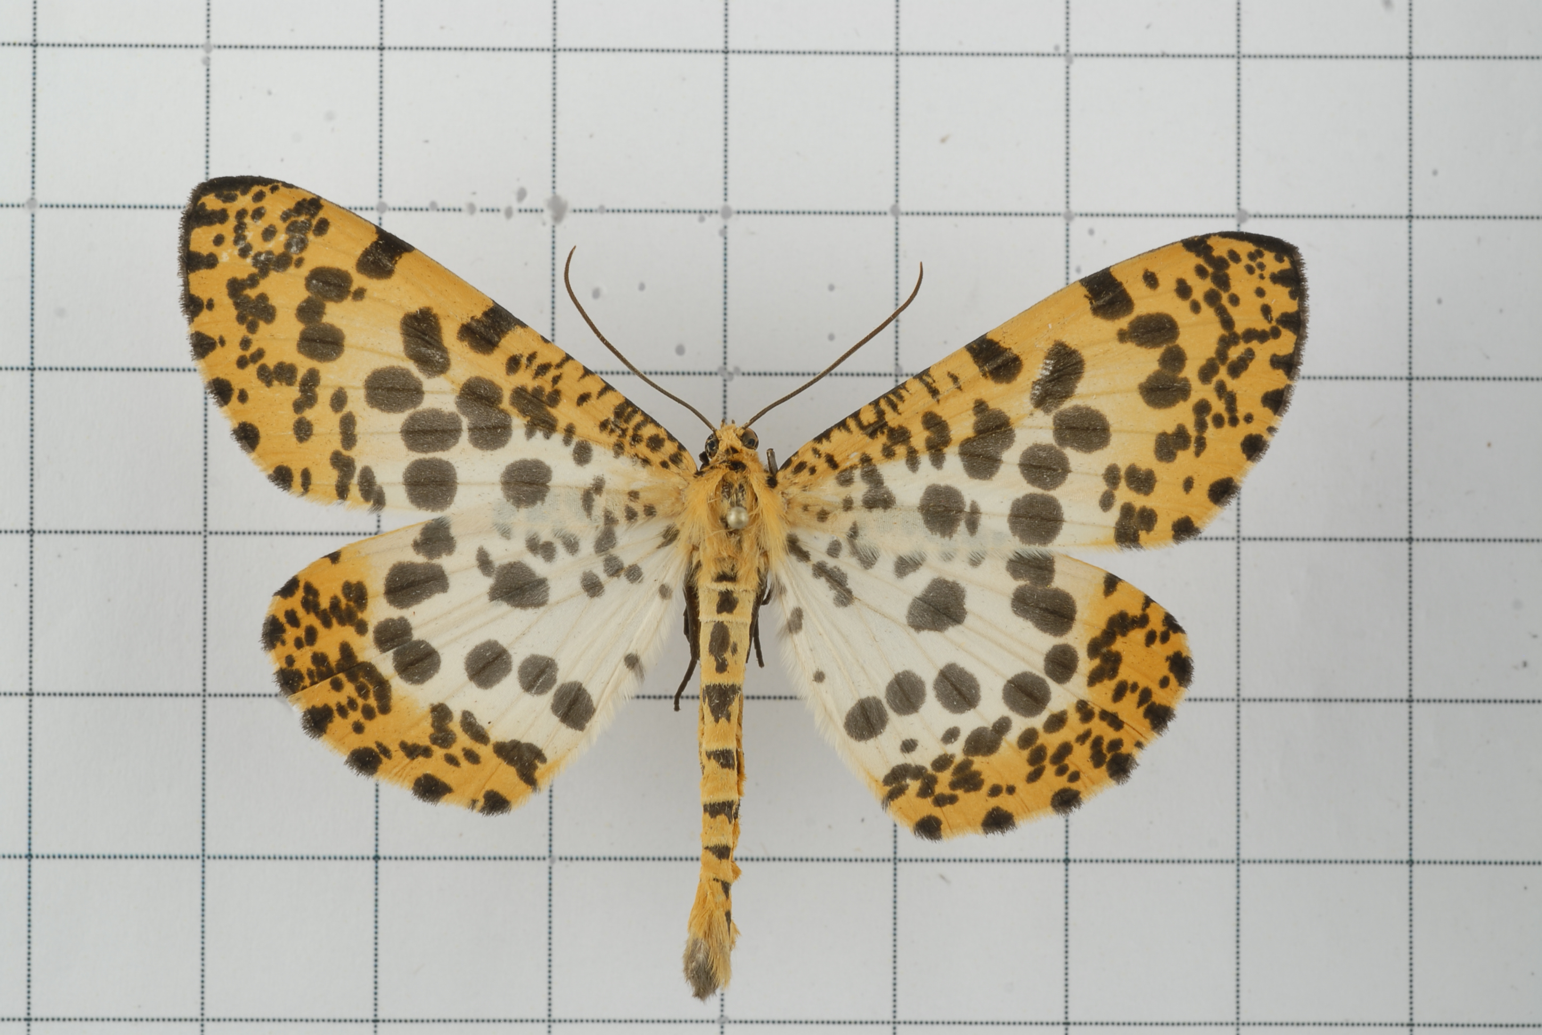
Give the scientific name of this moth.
Epobeidia tigrata maxima
